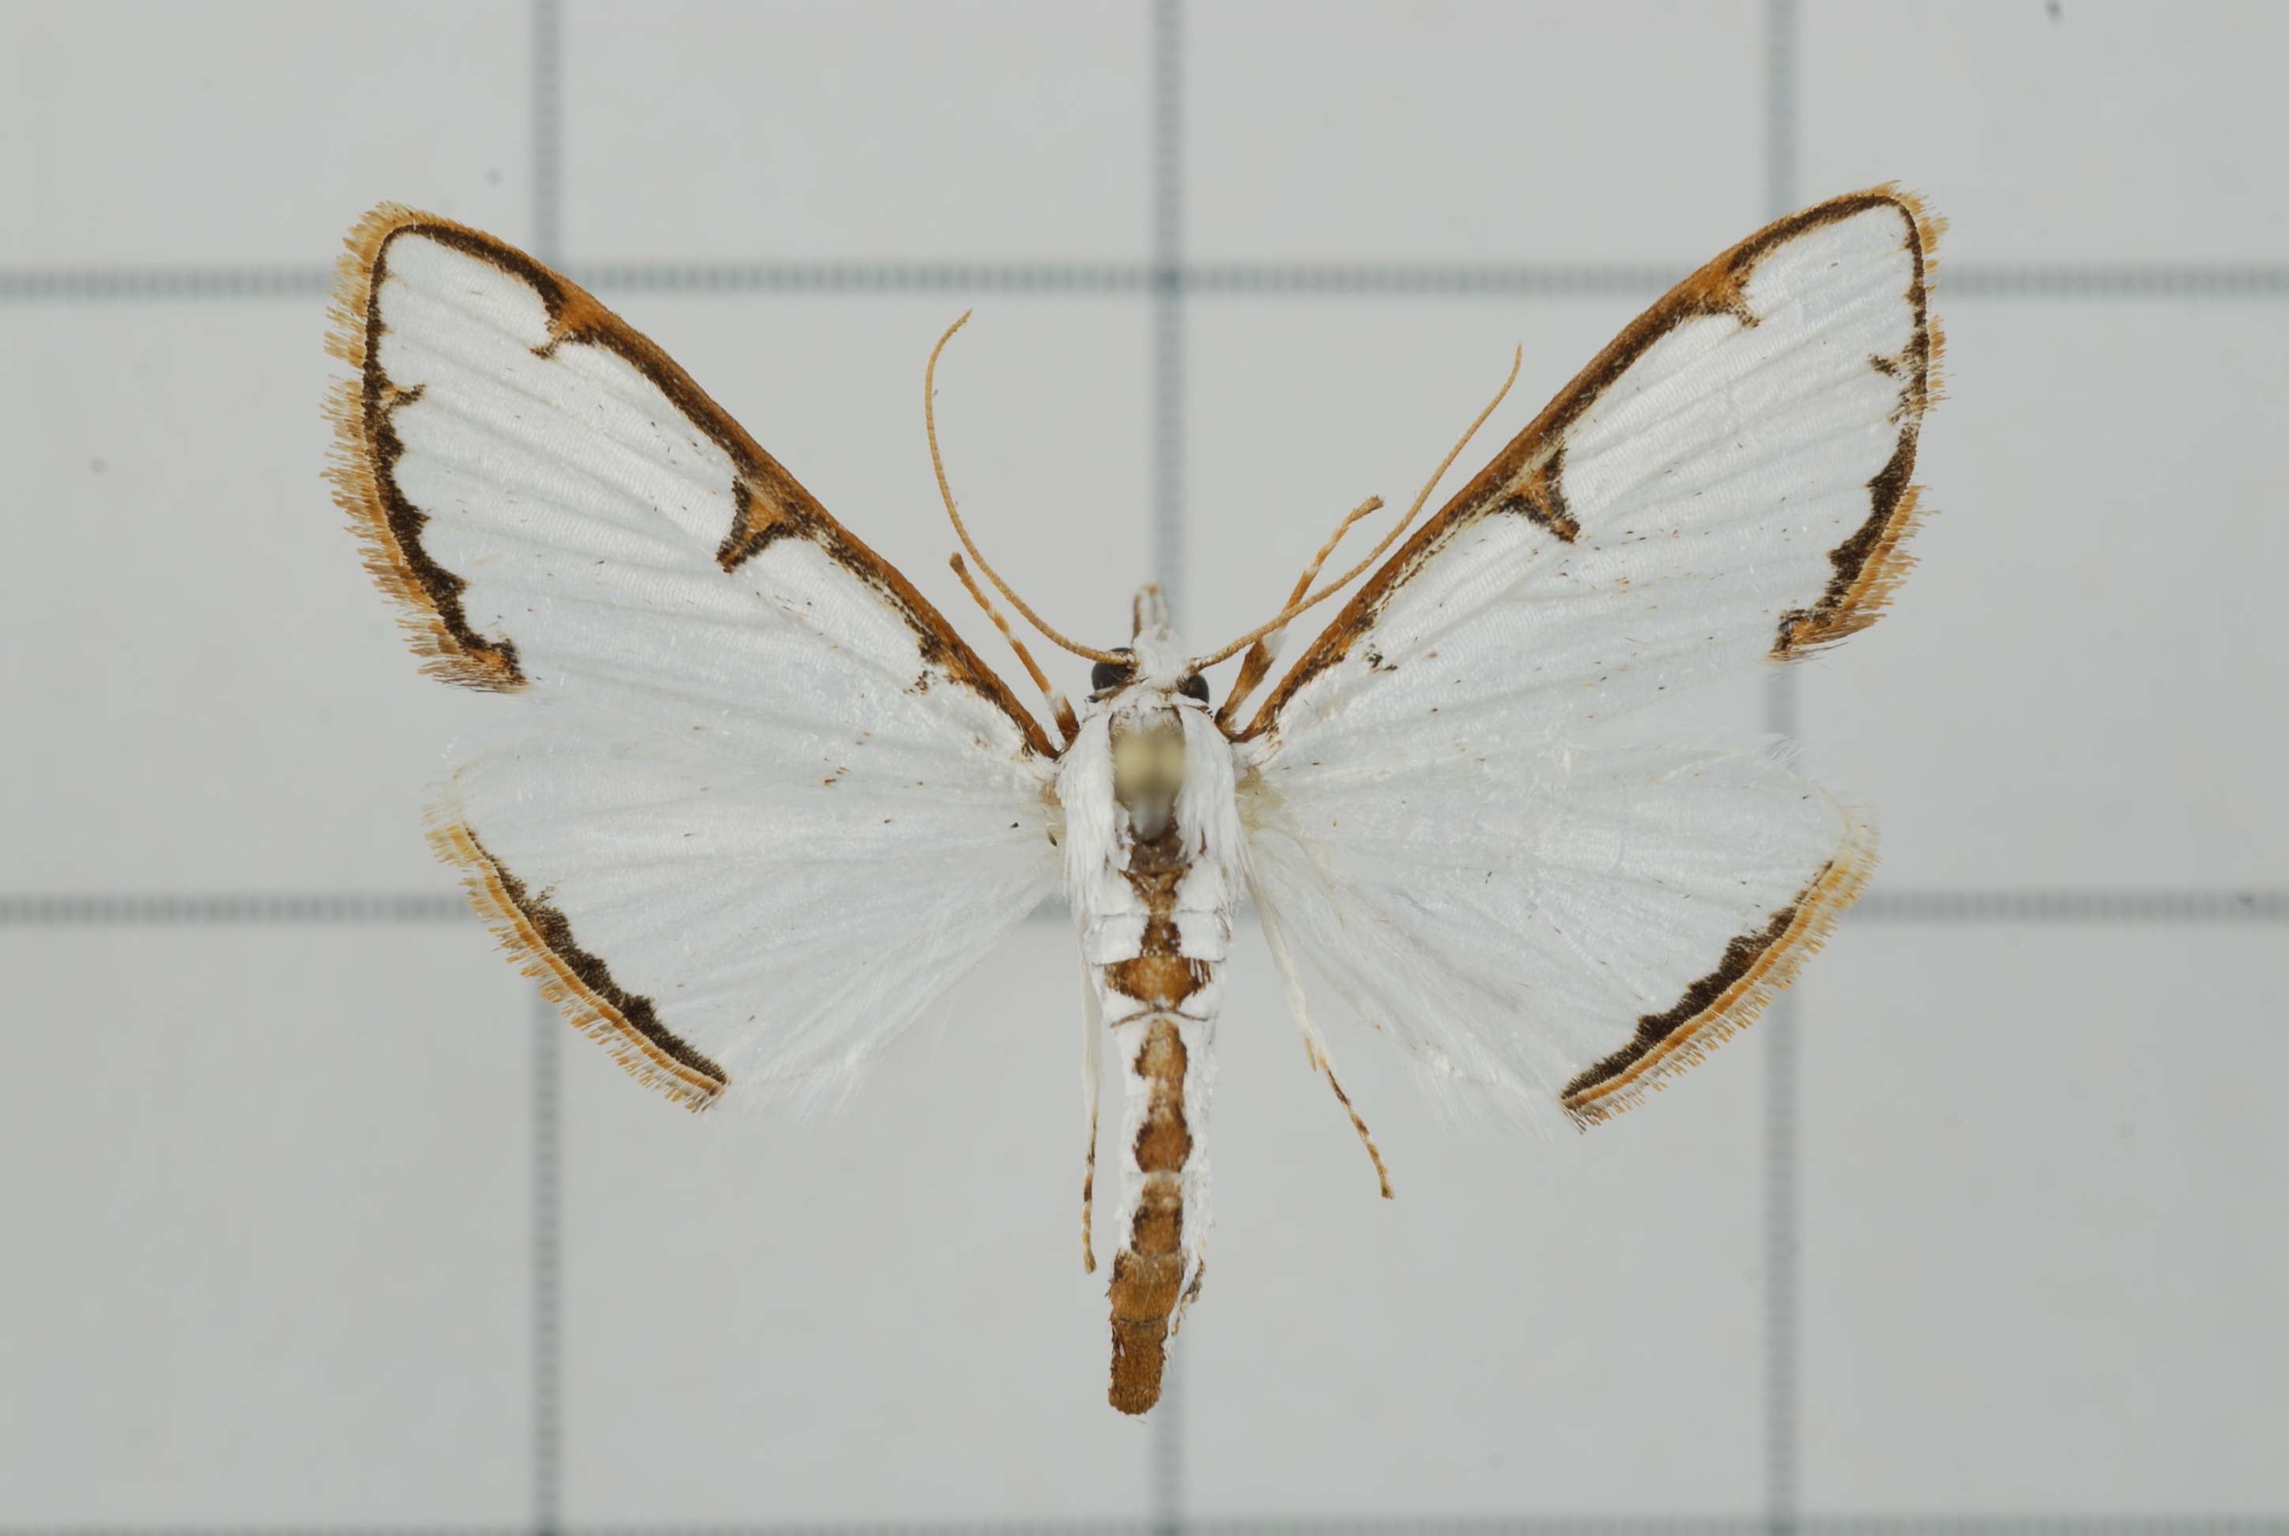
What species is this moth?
Cirrhochrista spinuella
